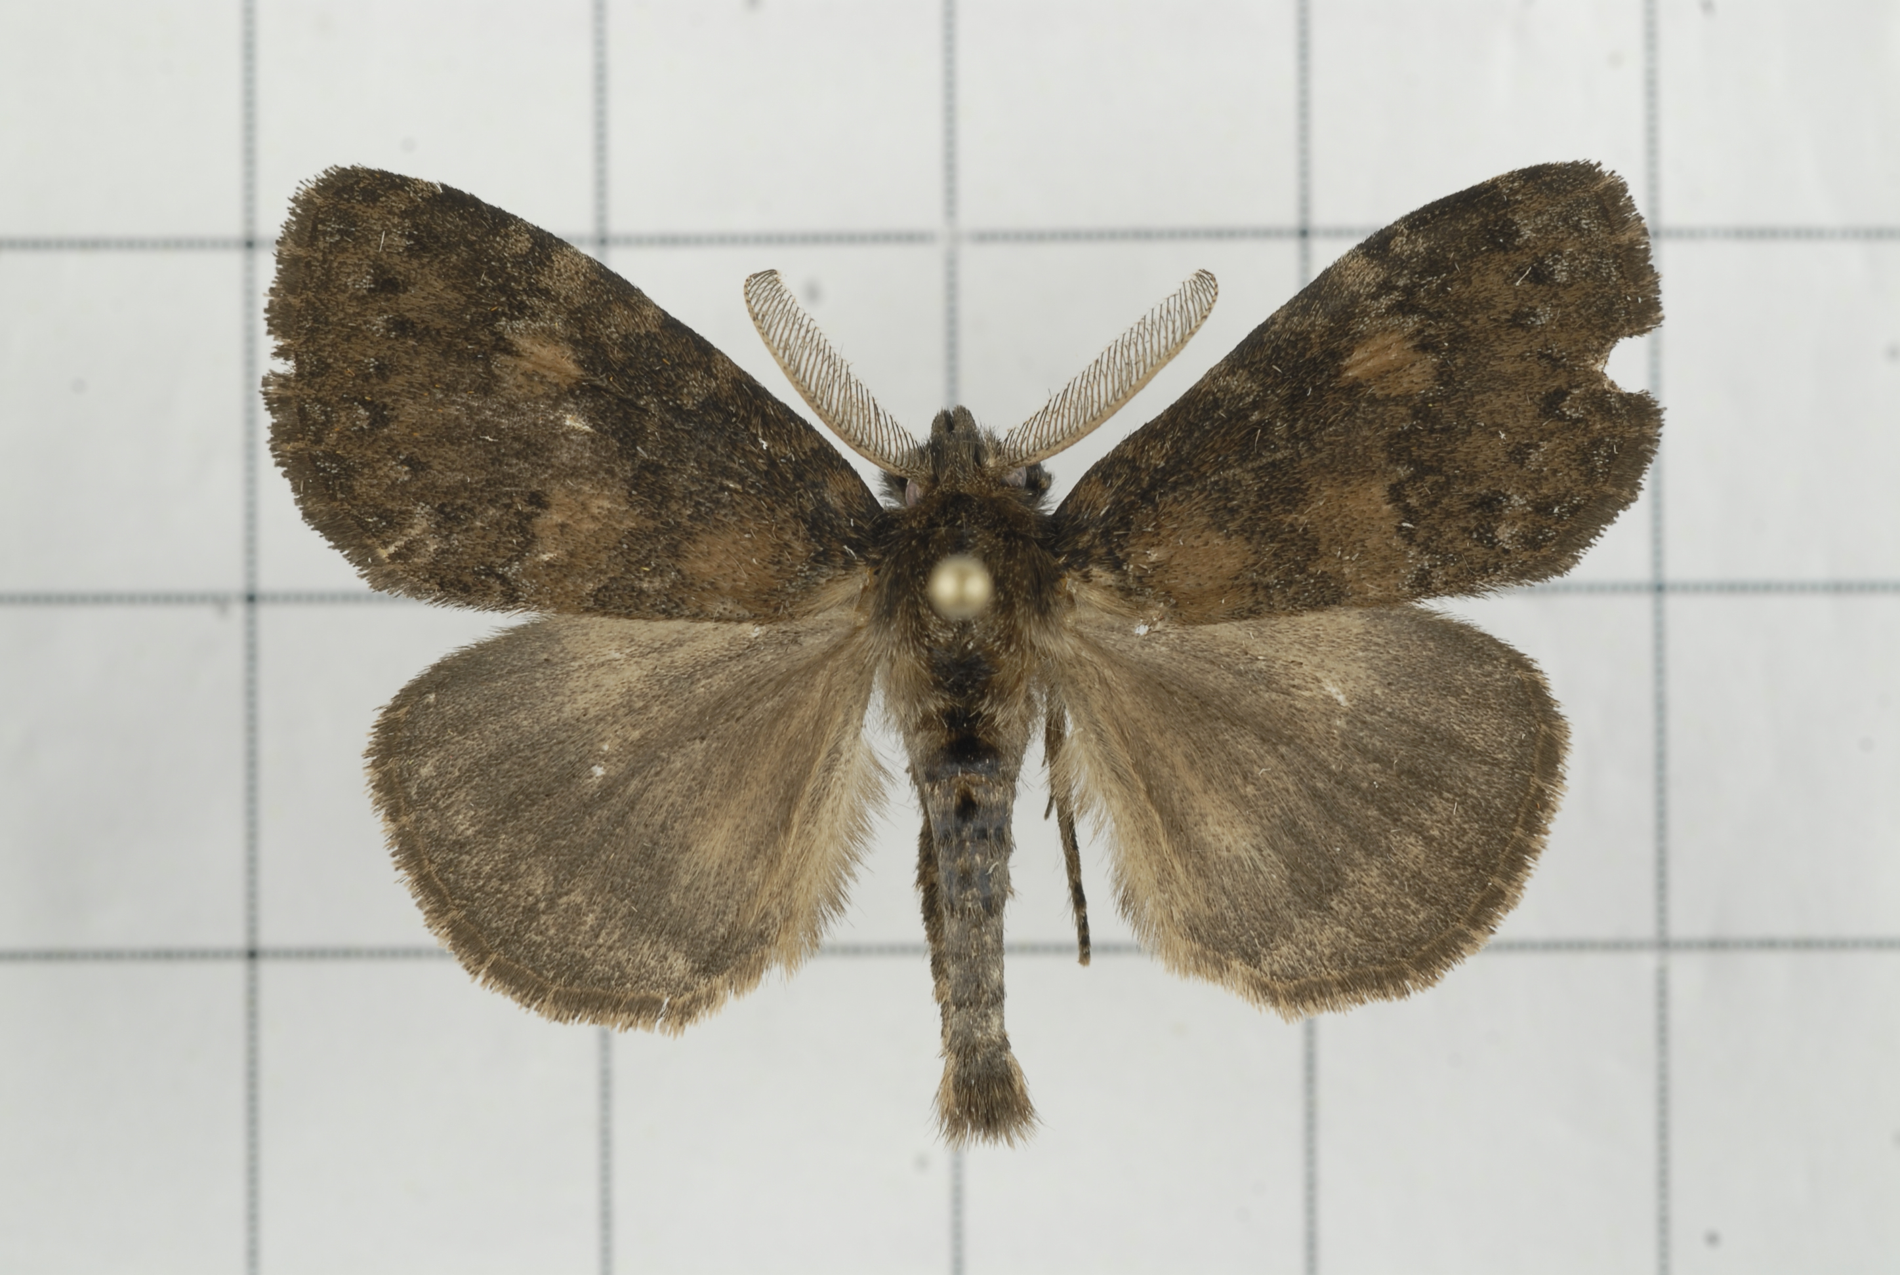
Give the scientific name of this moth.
Ilema kosemponica
